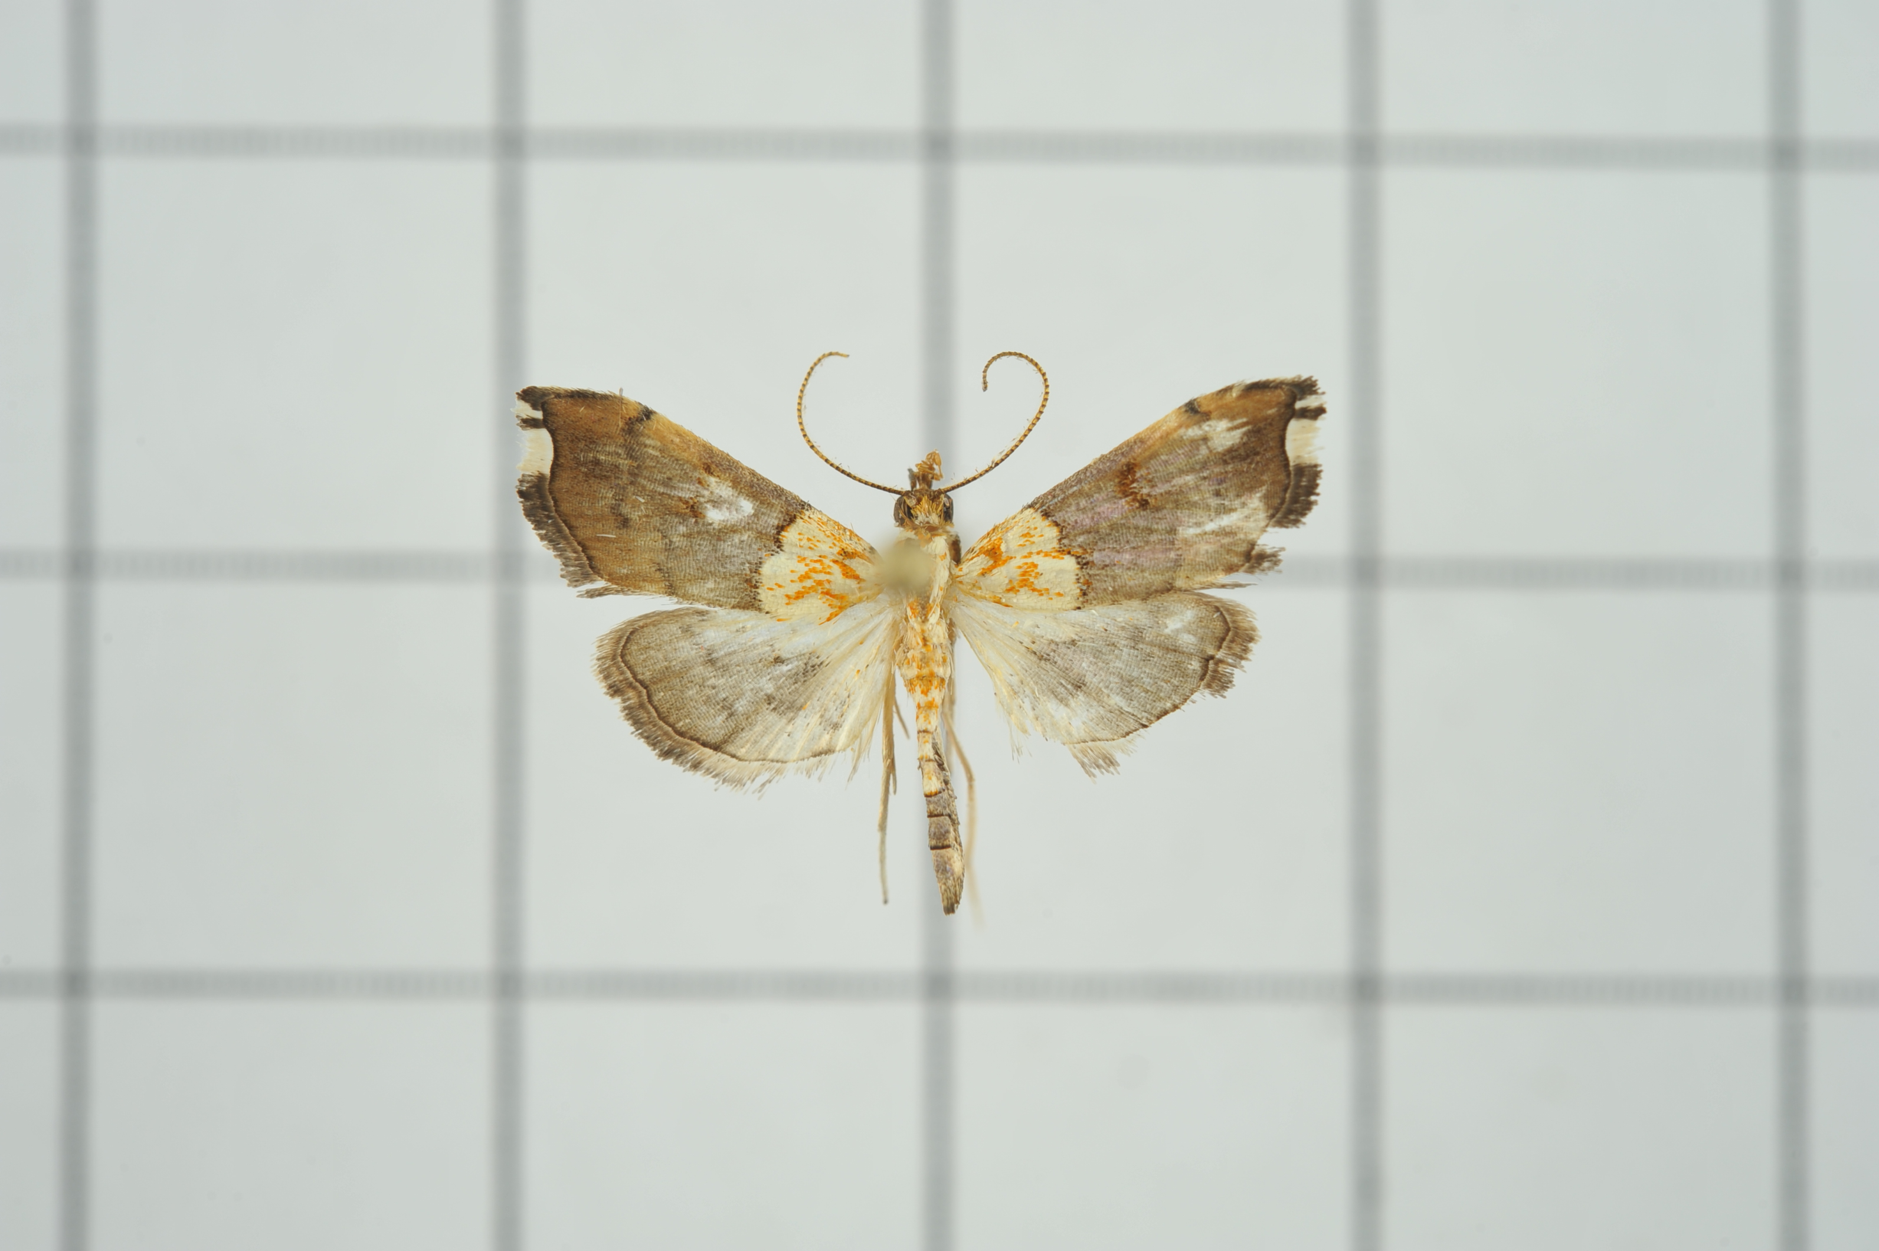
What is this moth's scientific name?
Agrotera posticalis
